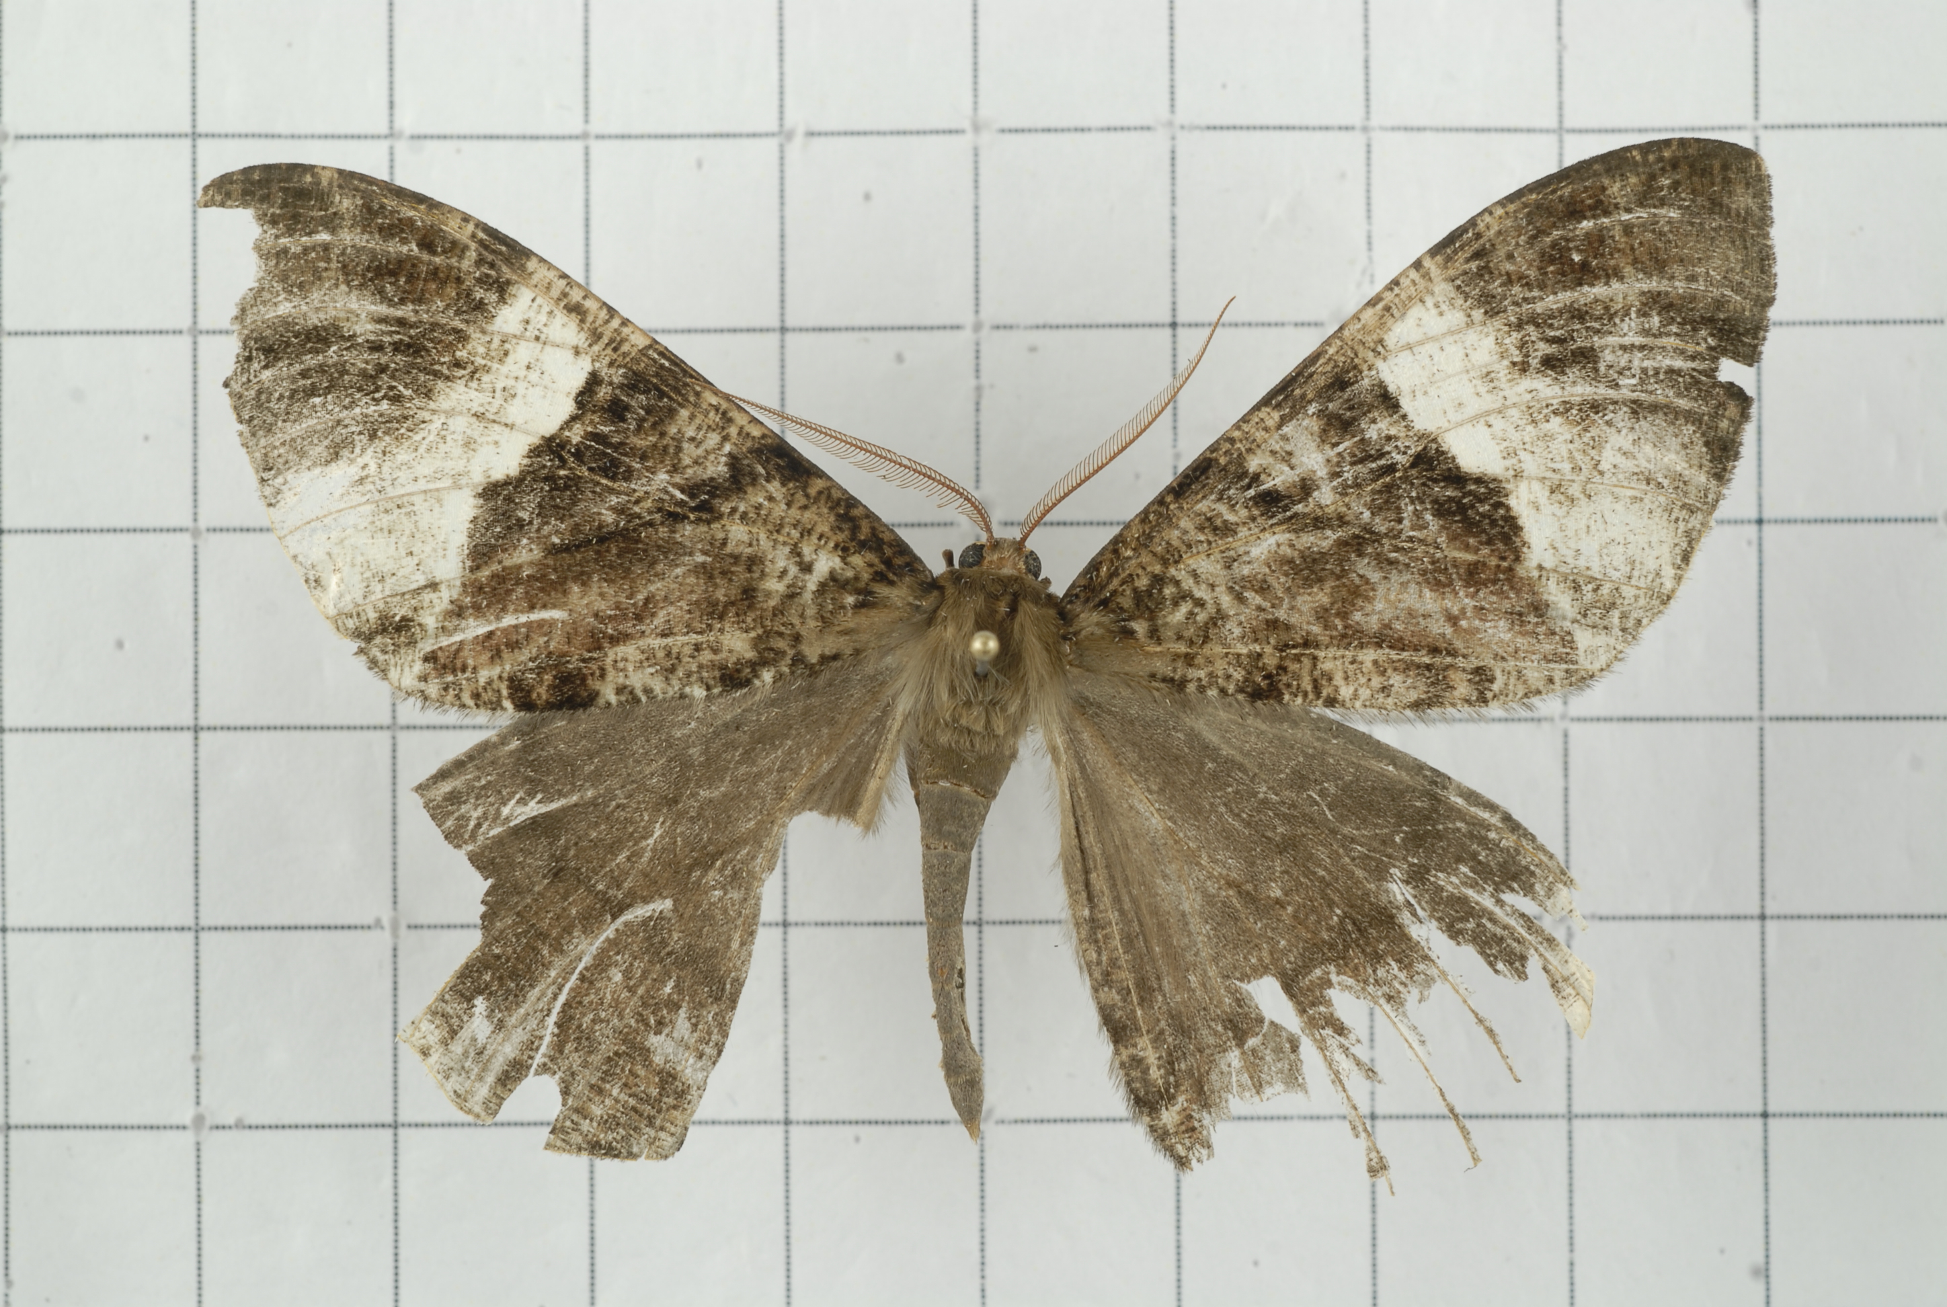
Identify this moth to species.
Xandrames dholaria
